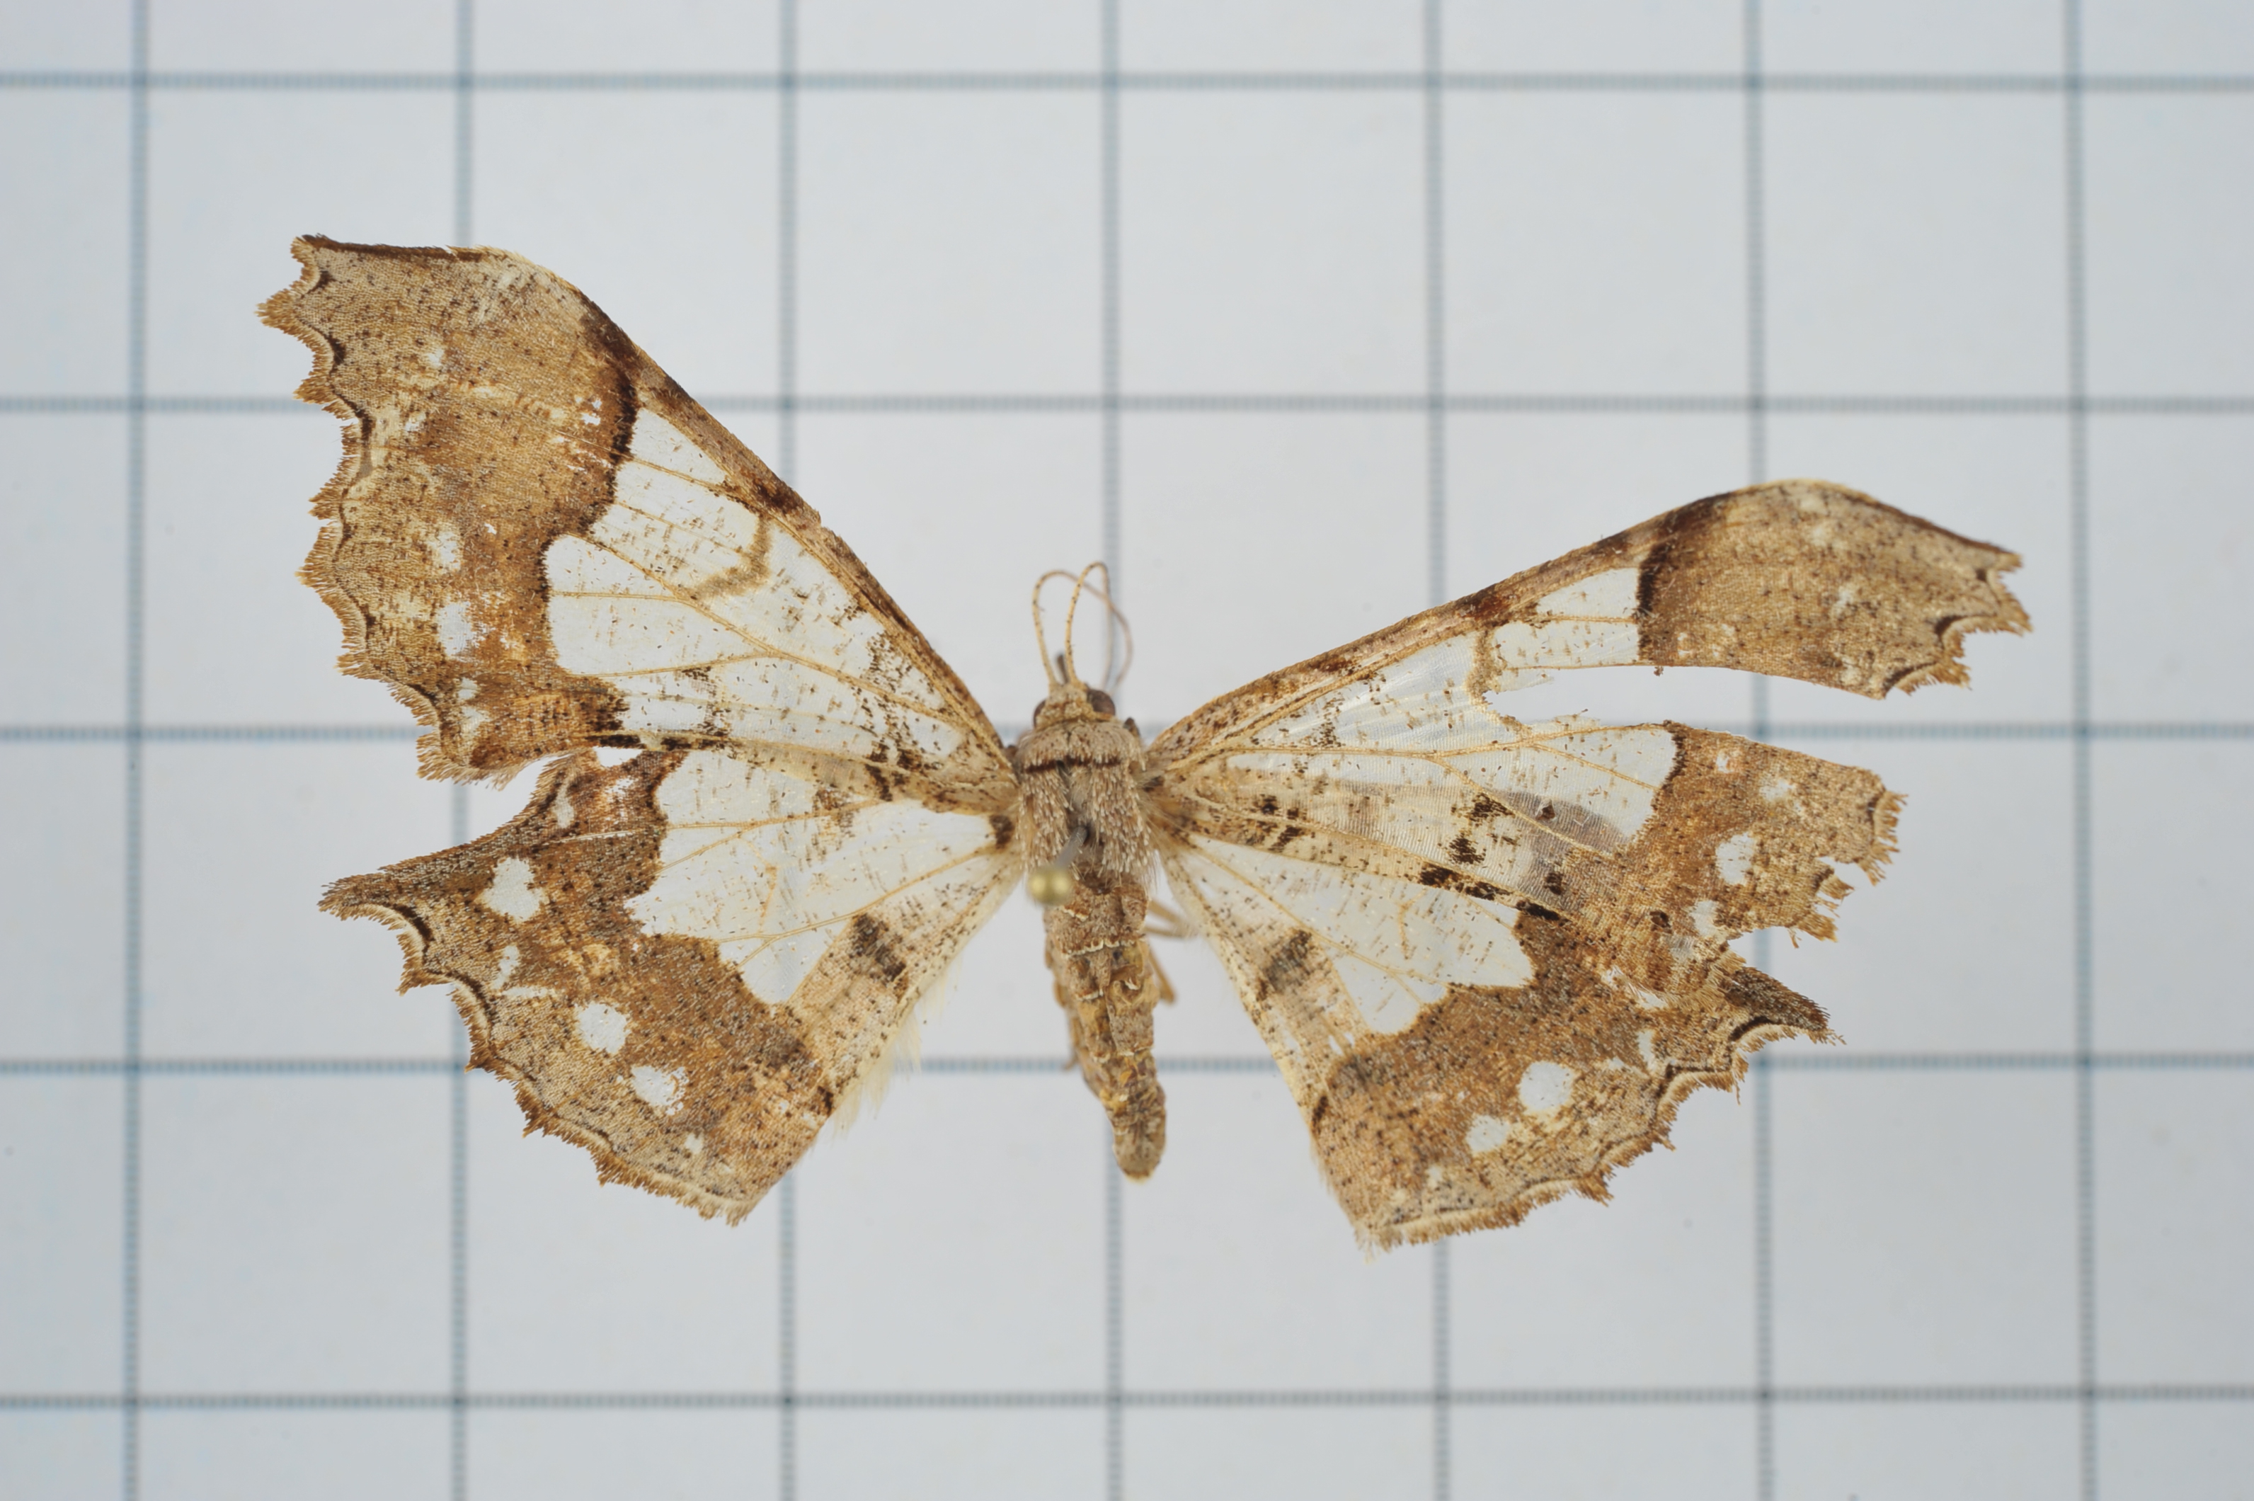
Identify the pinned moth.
Krananda semihyalina
